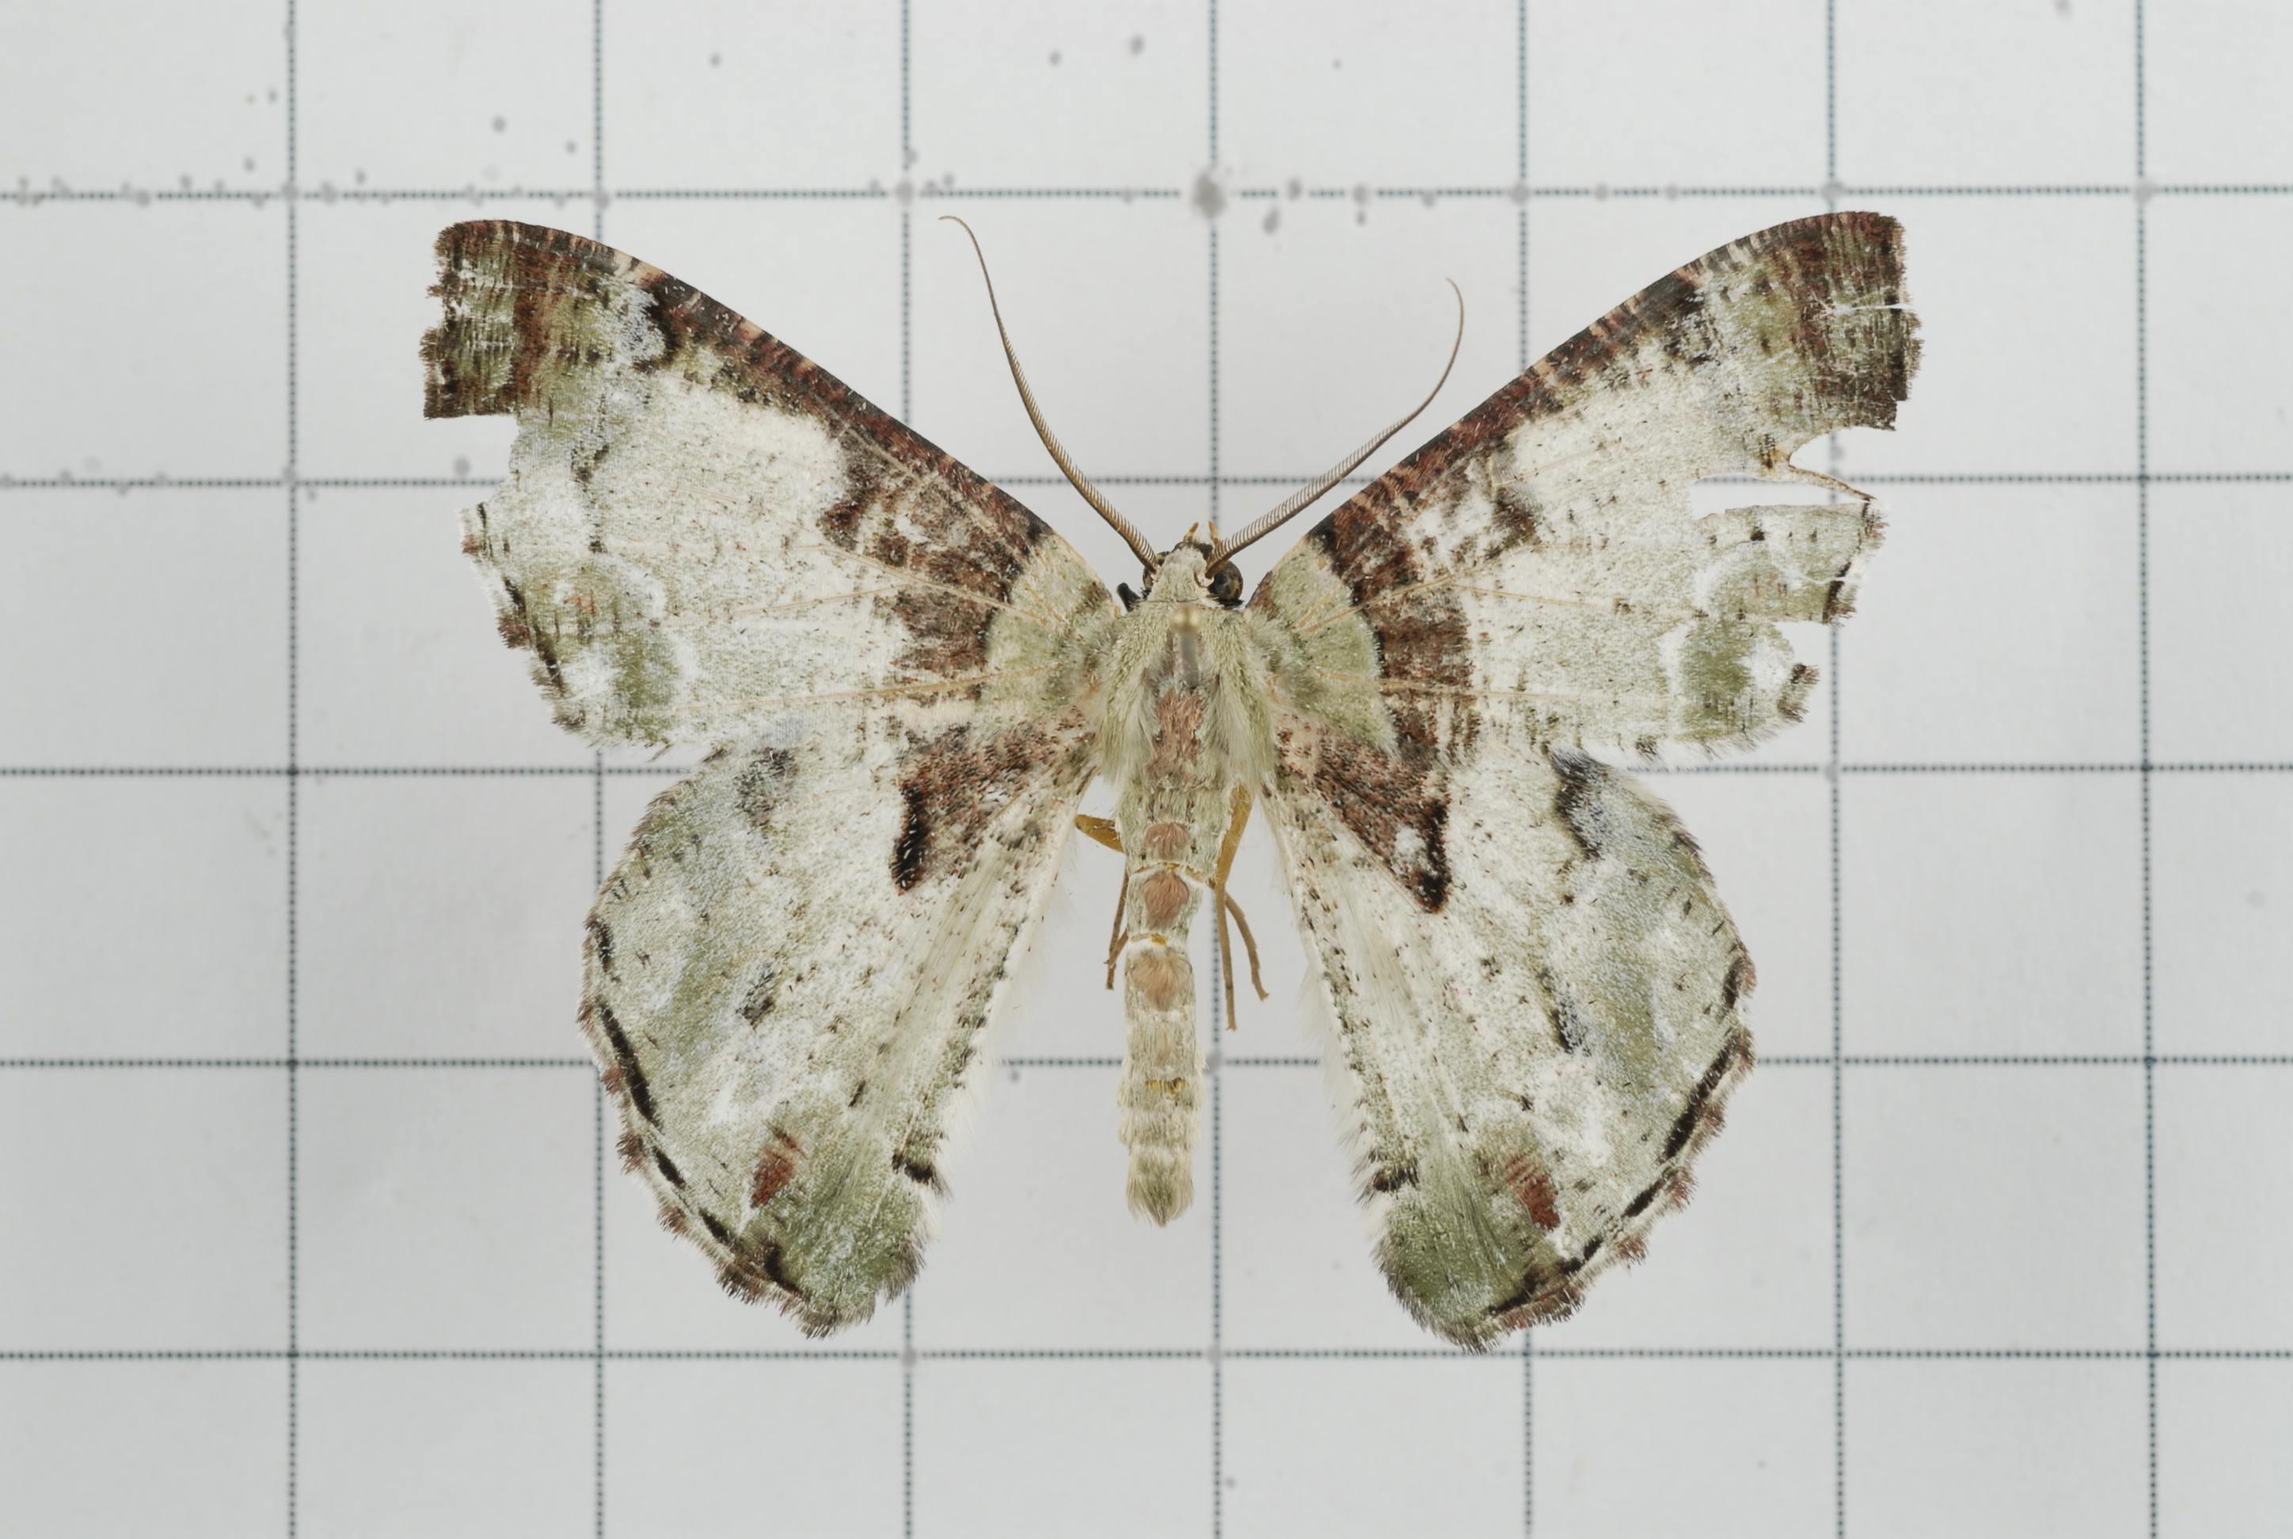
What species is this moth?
Pachyodes subtrita subtrita
